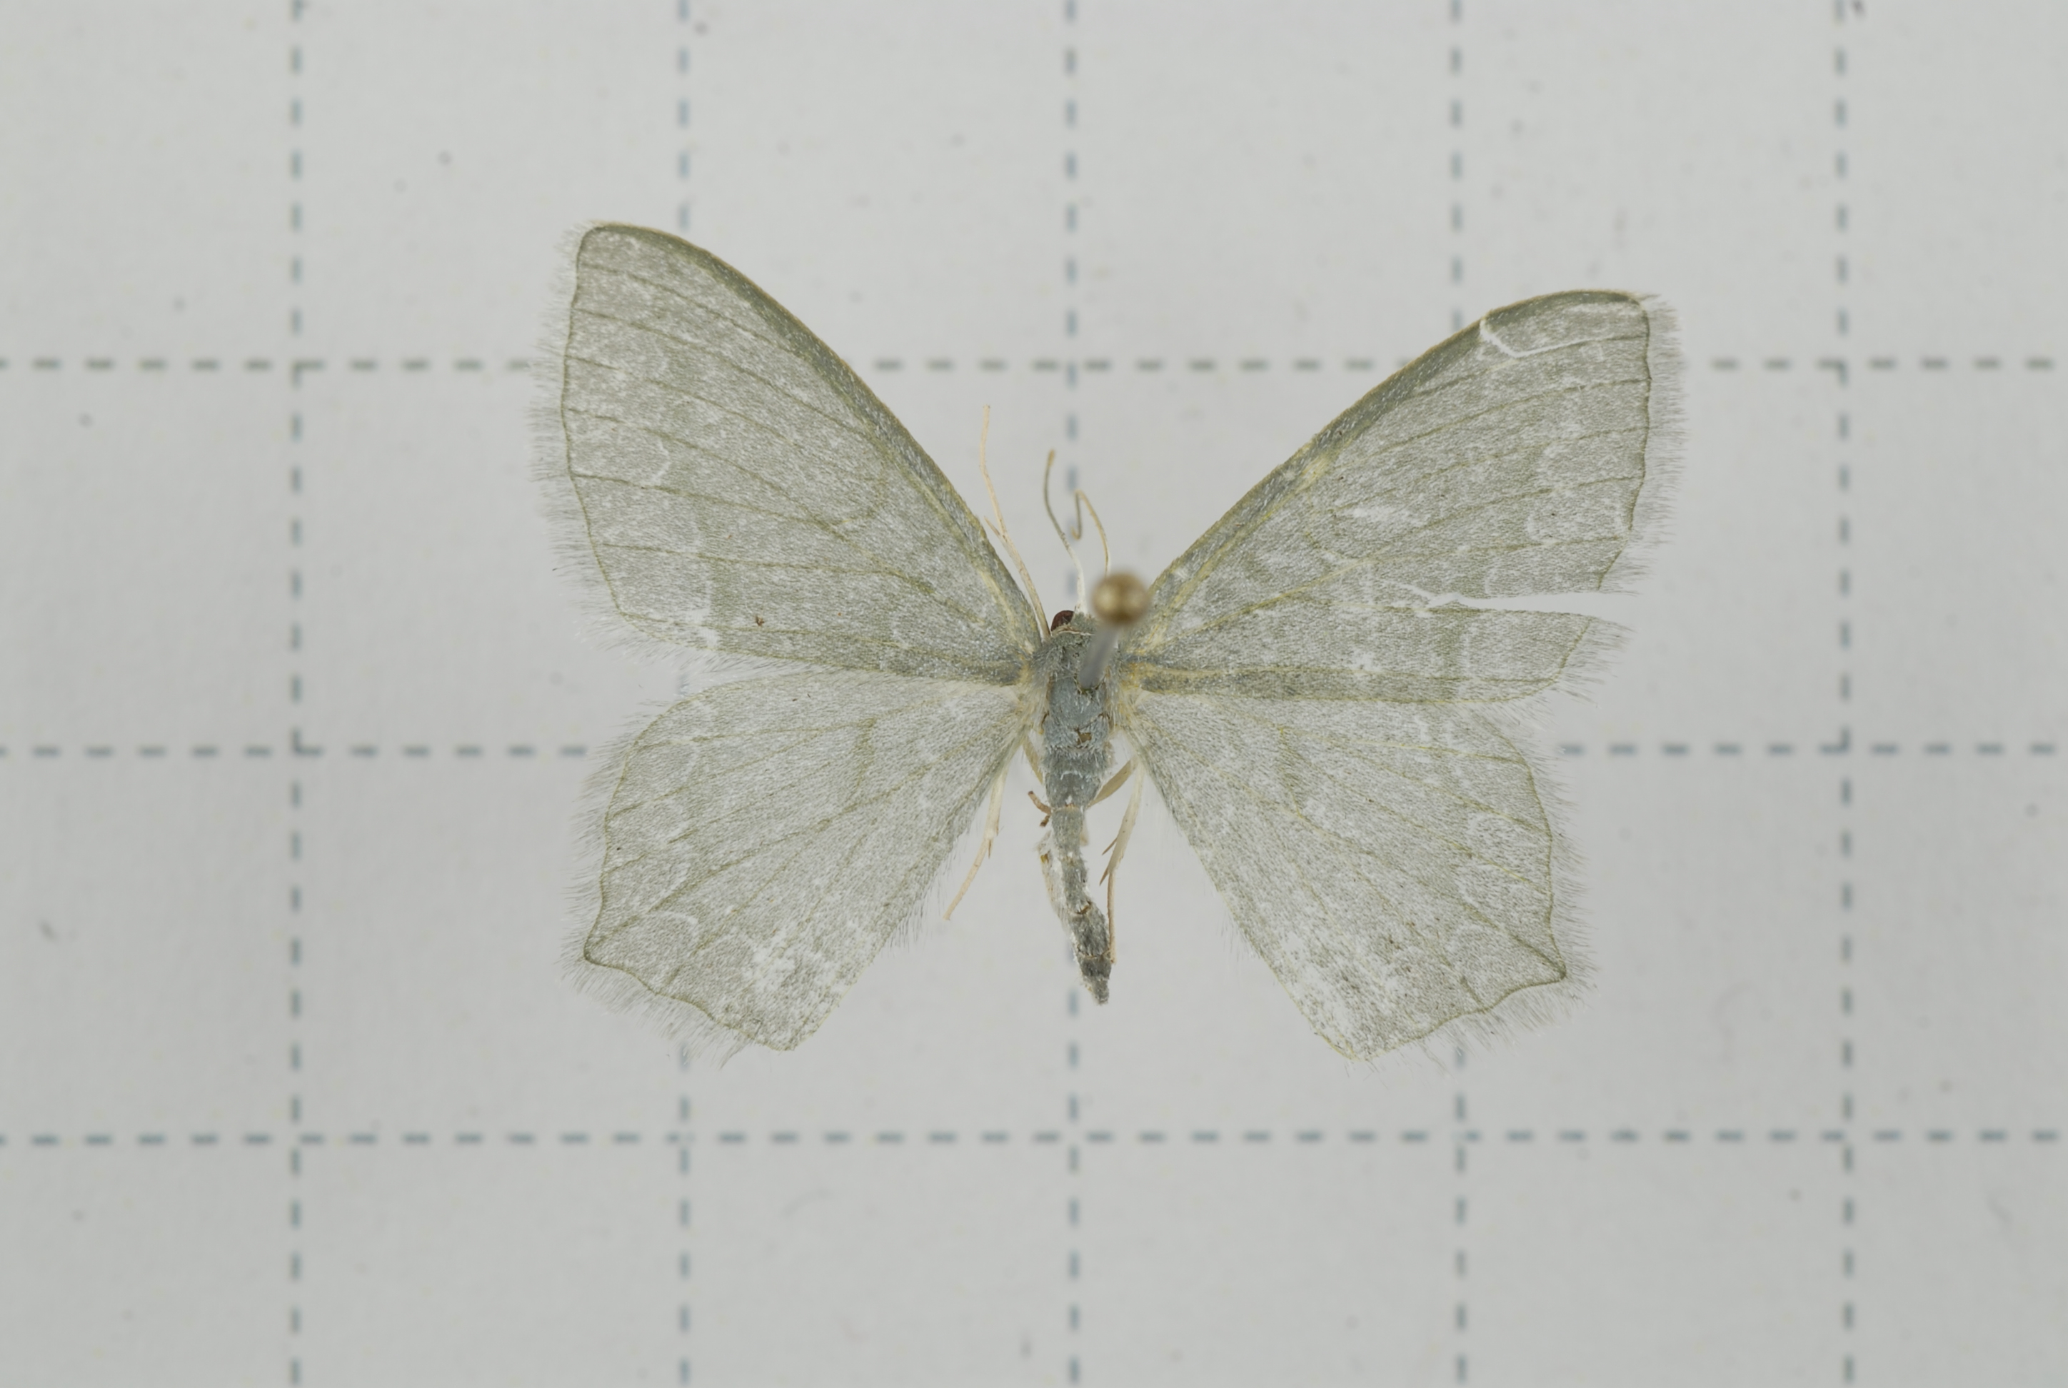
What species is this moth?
Jodis rantaizanensis
